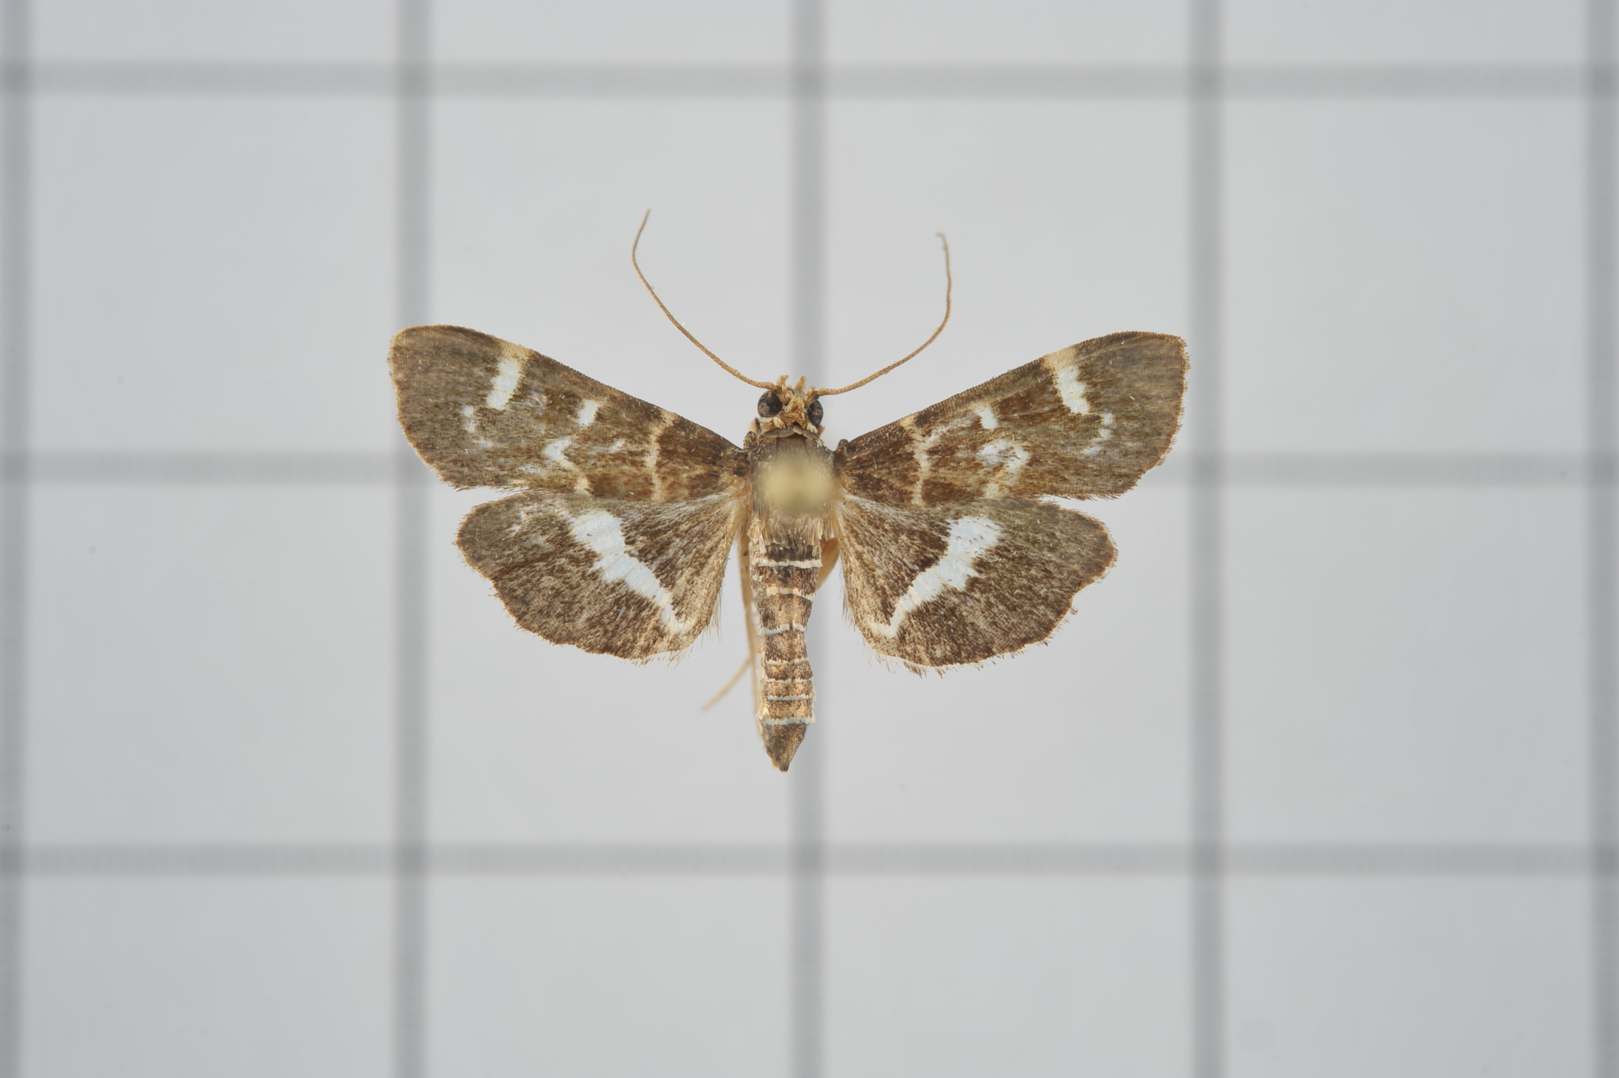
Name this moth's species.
Hymenia perspectalis
